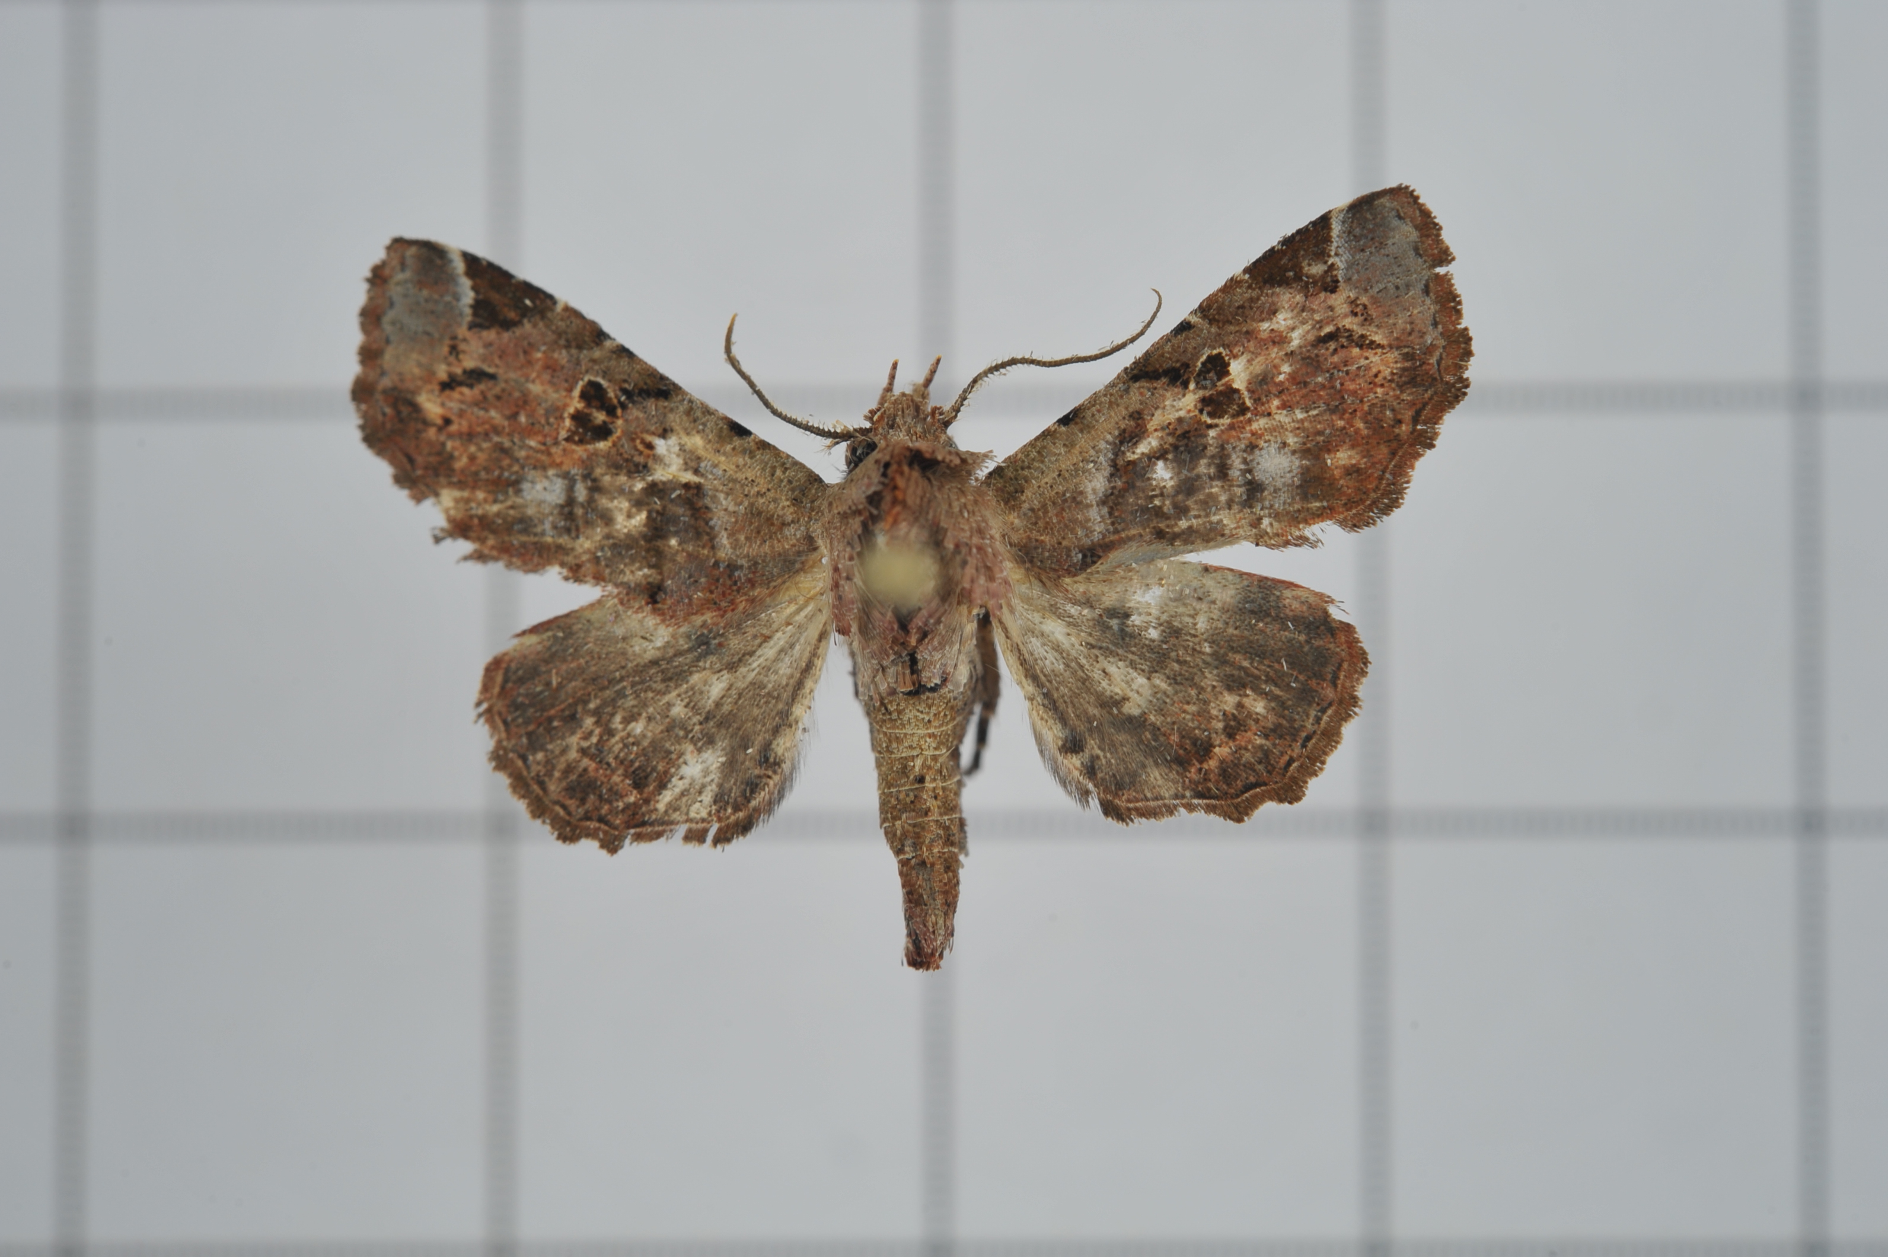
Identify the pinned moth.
Atacira affinis
